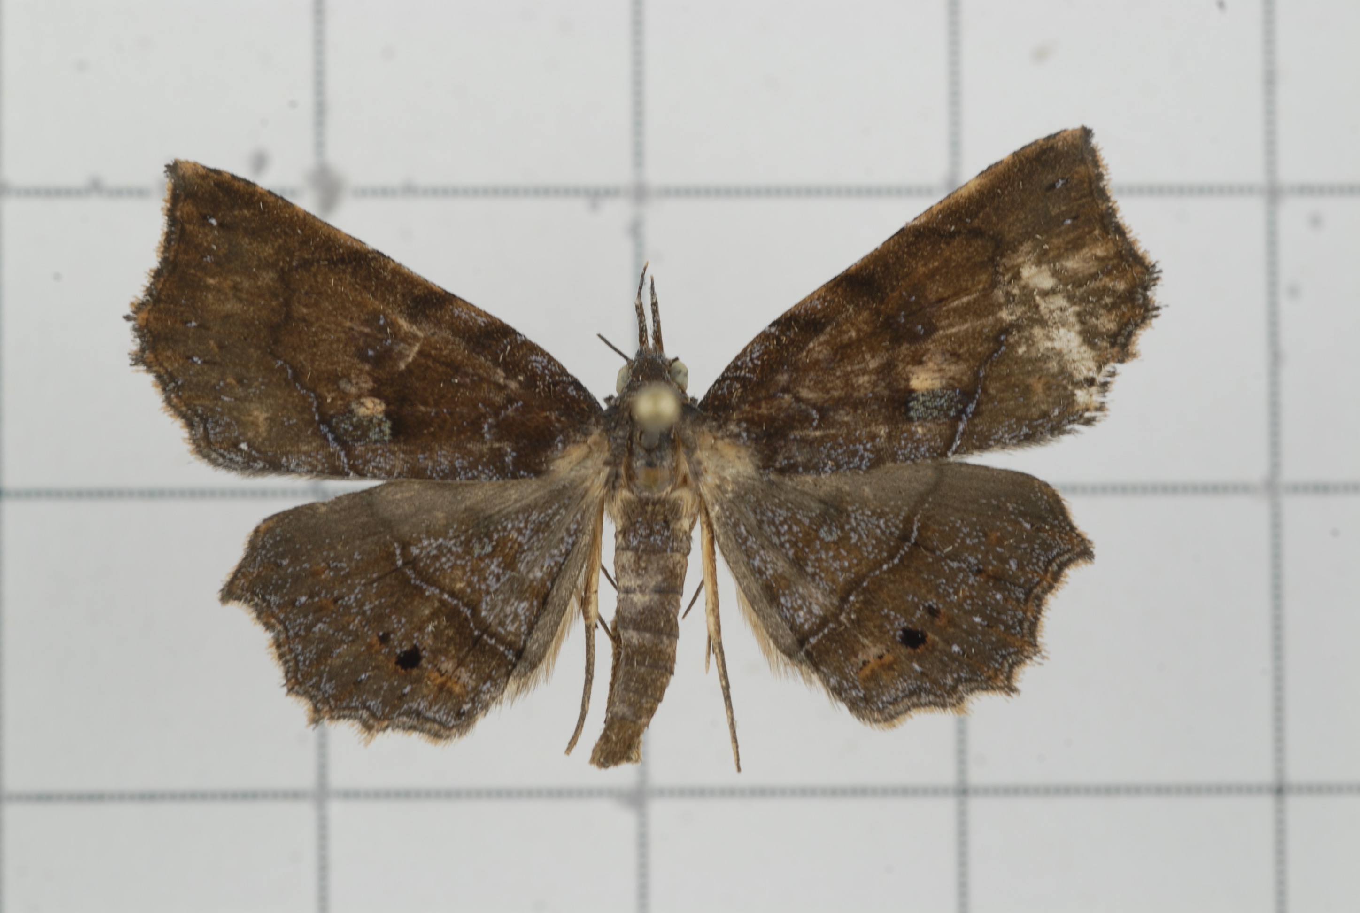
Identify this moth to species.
Eutrogia morosa
